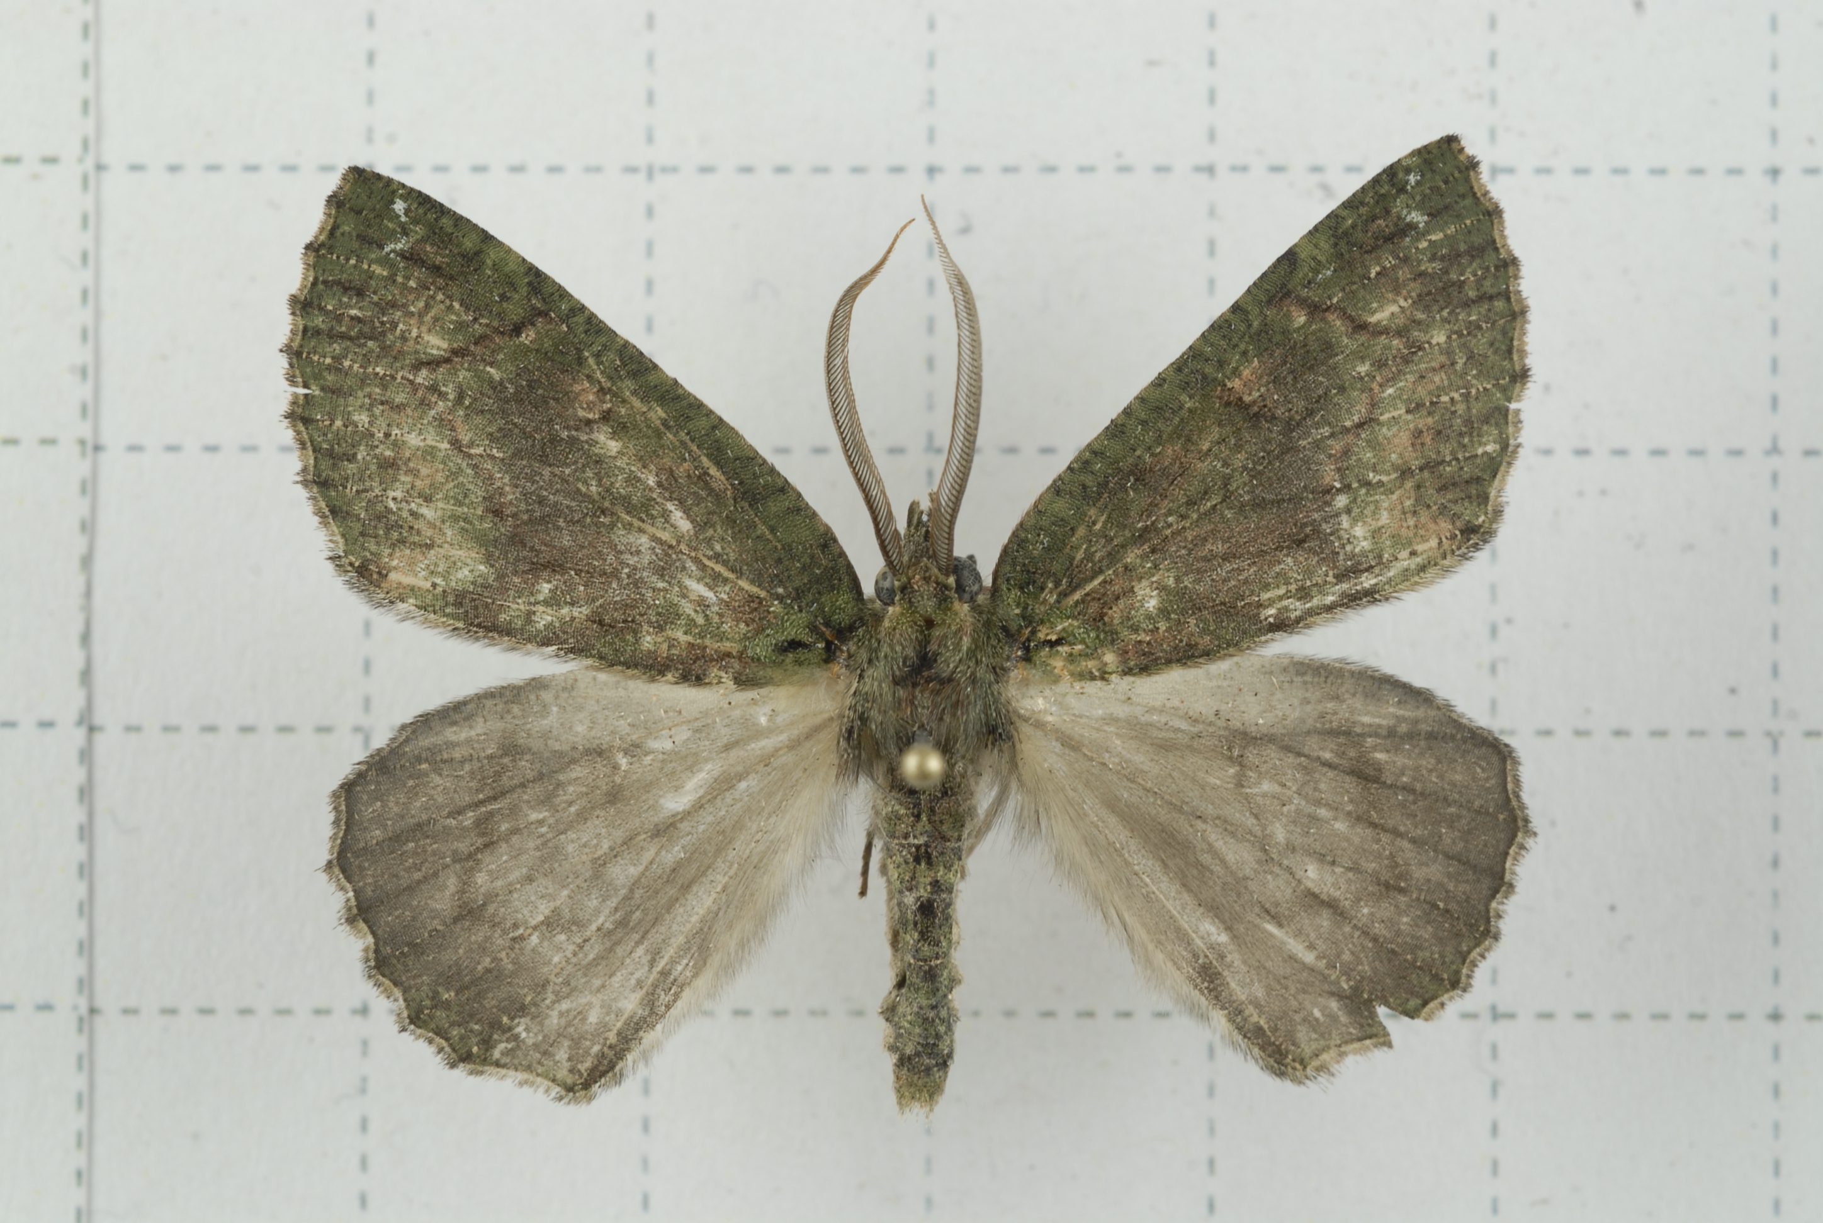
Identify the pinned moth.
Dindica kishidai
